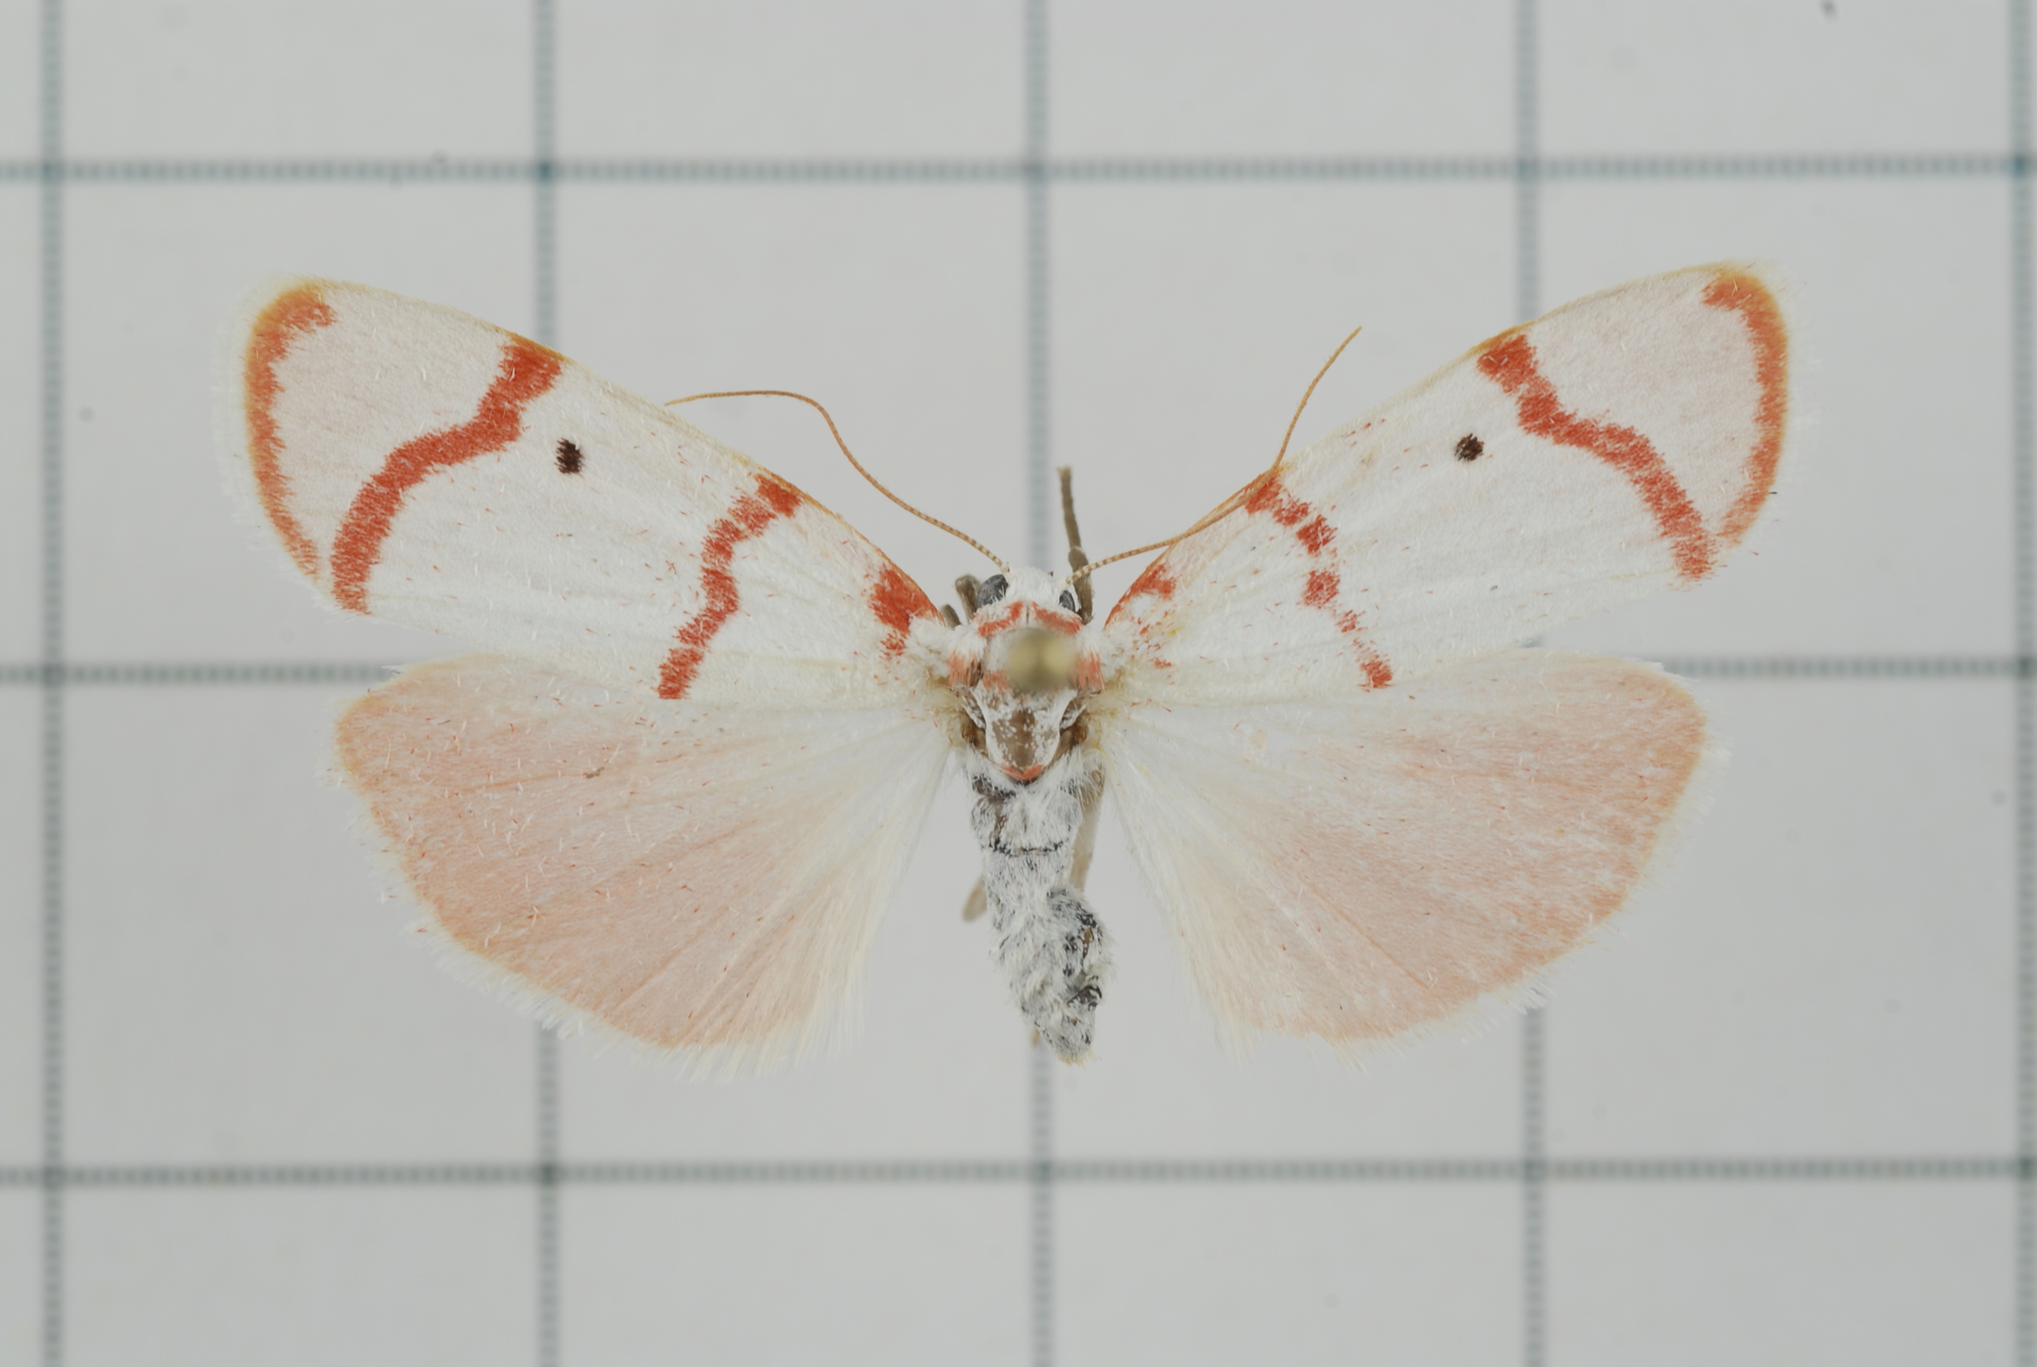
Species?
Cyana hamata hamata
